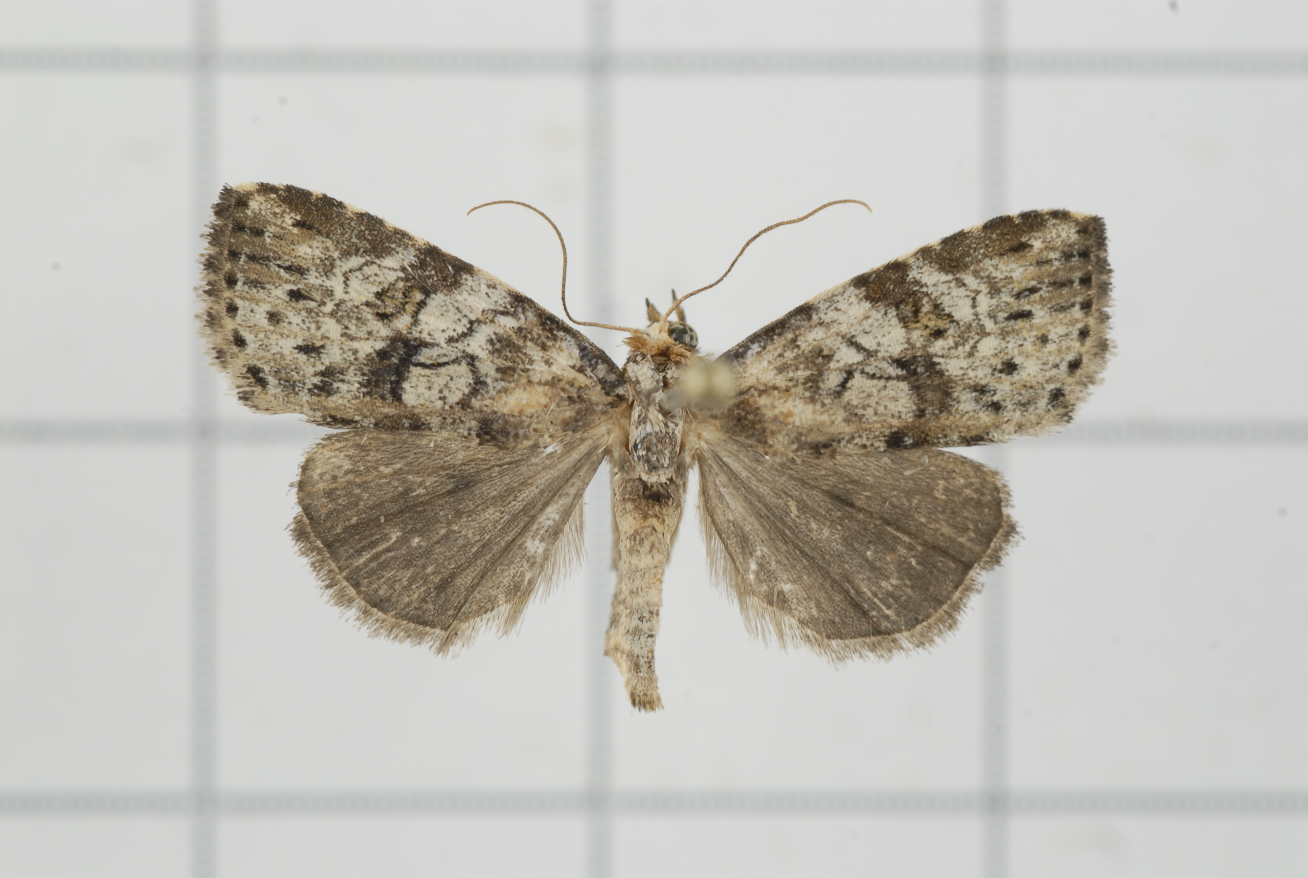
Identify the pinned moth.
Chorsia mollicula
